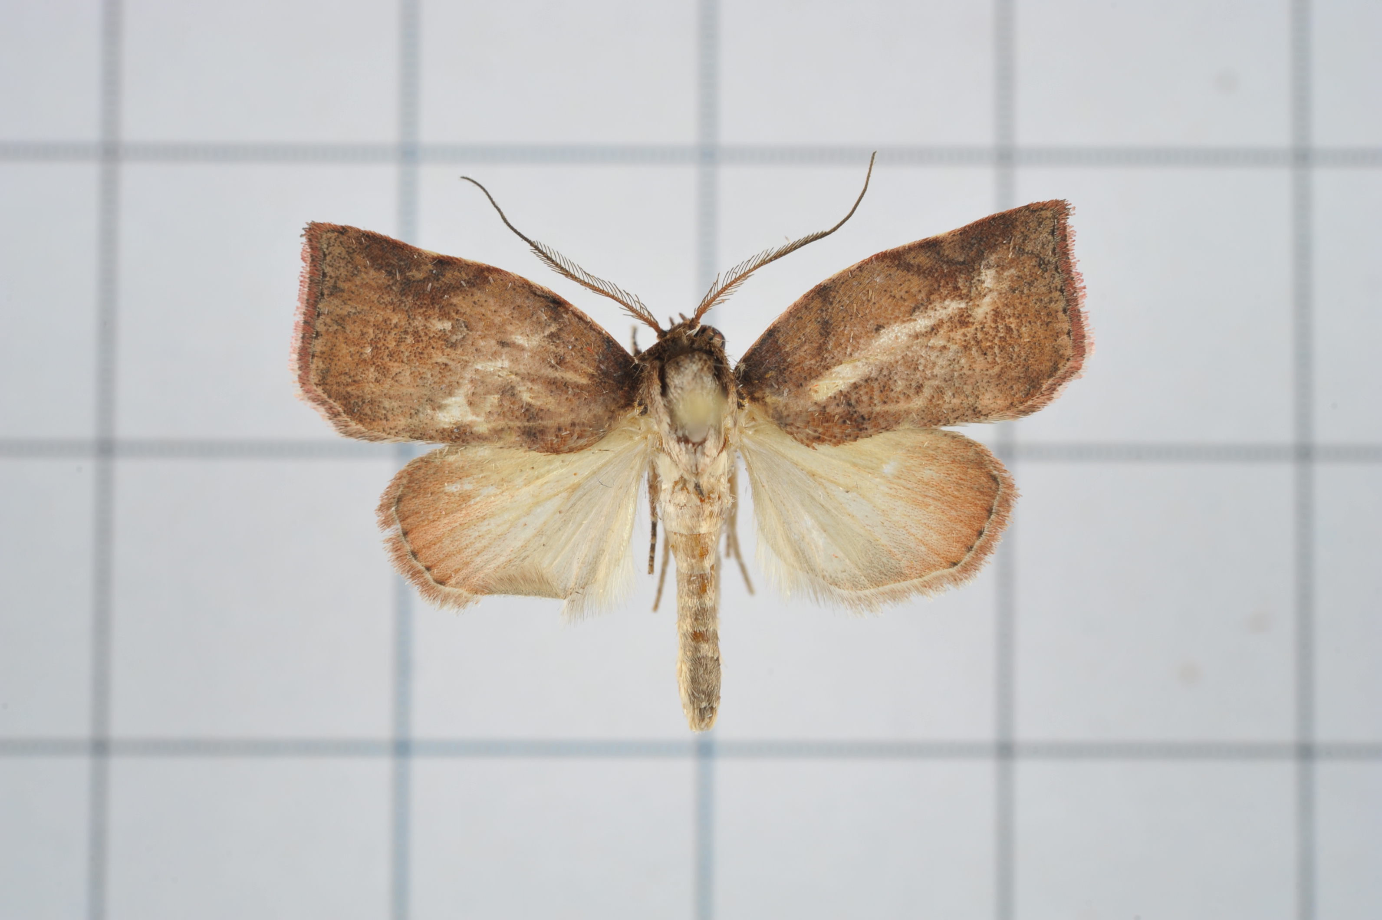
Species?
Beara tortriciformis
